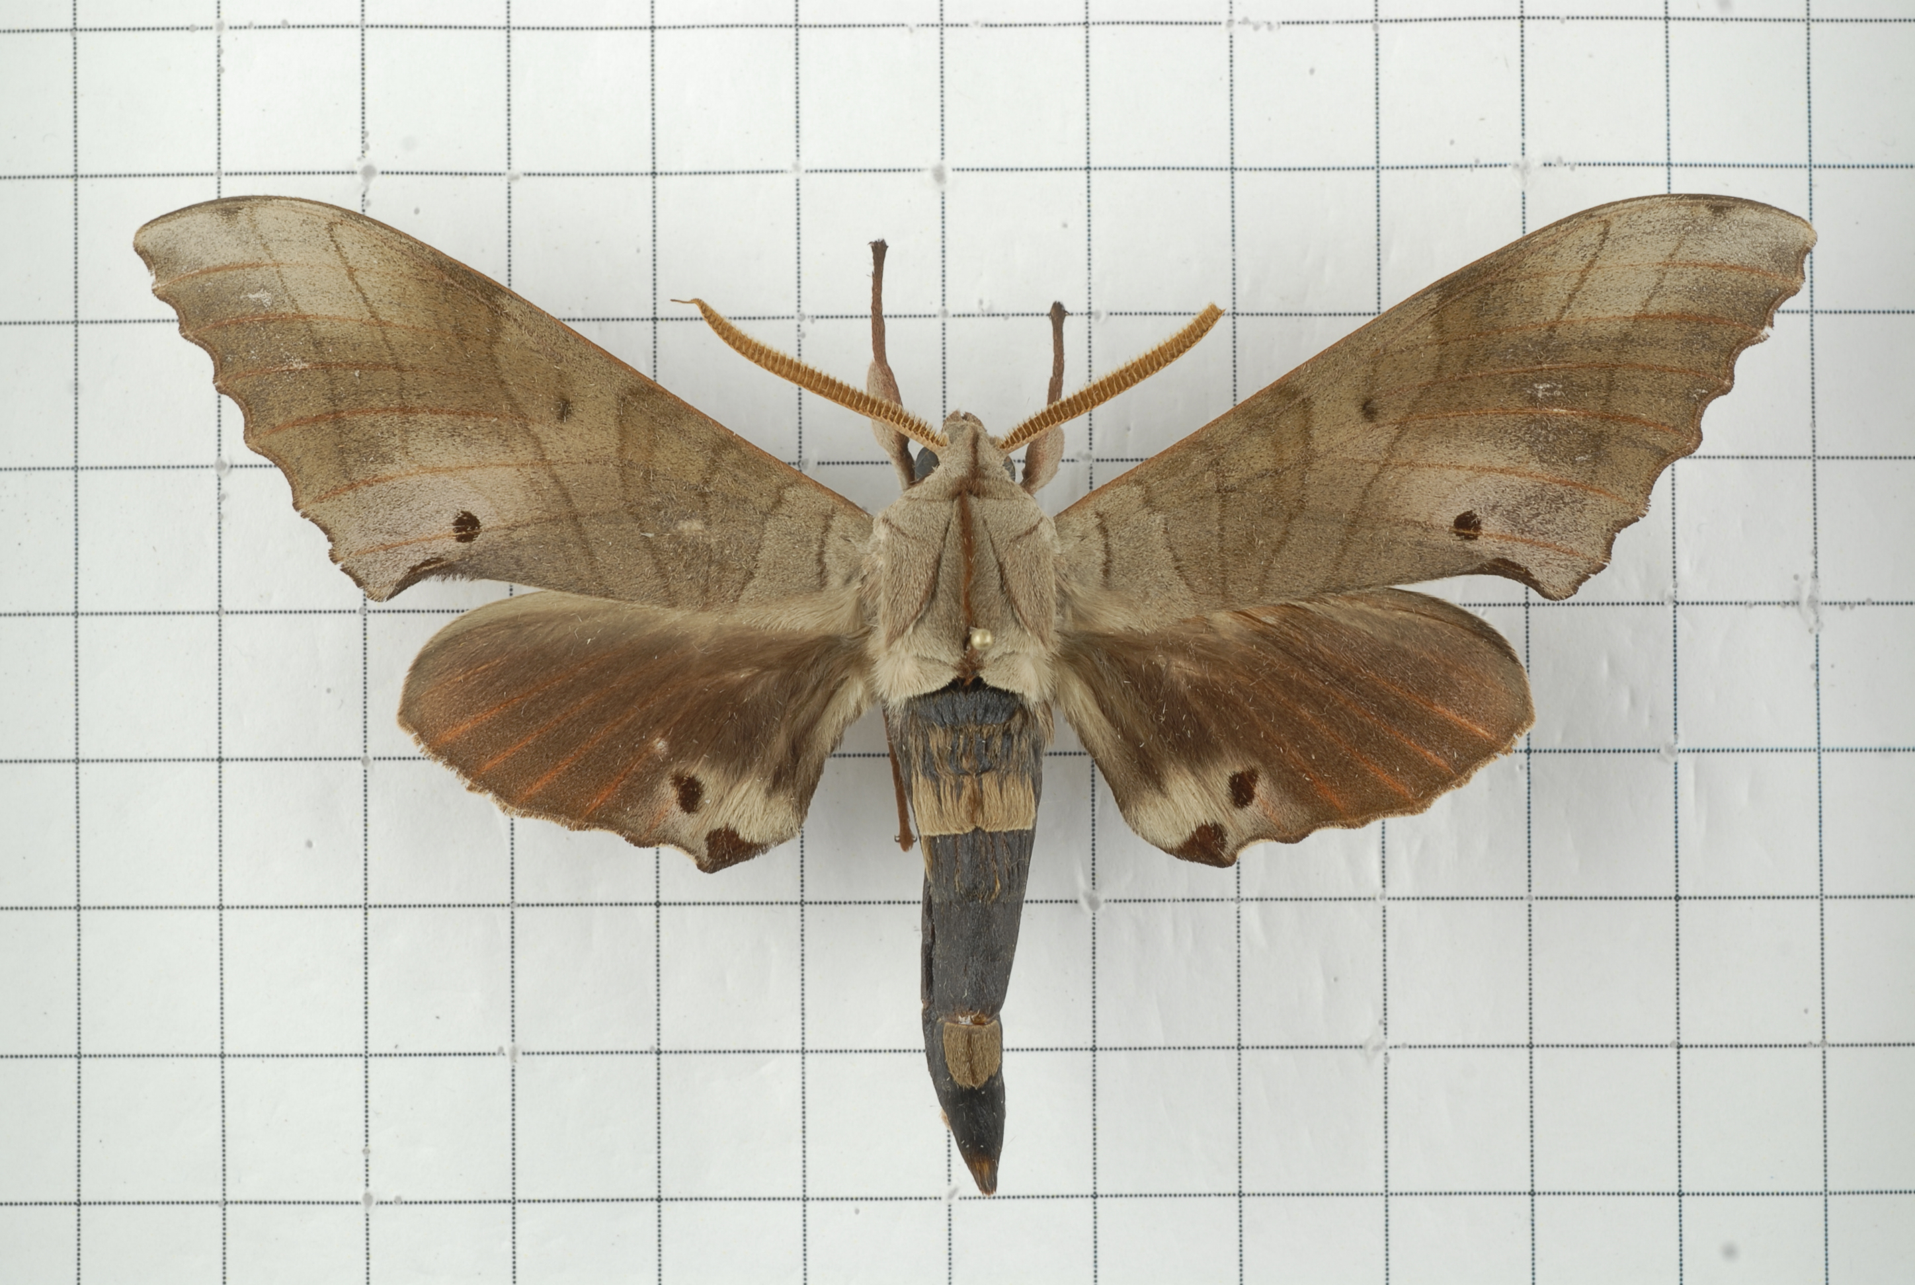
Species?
Marumba sperchius sperchius
